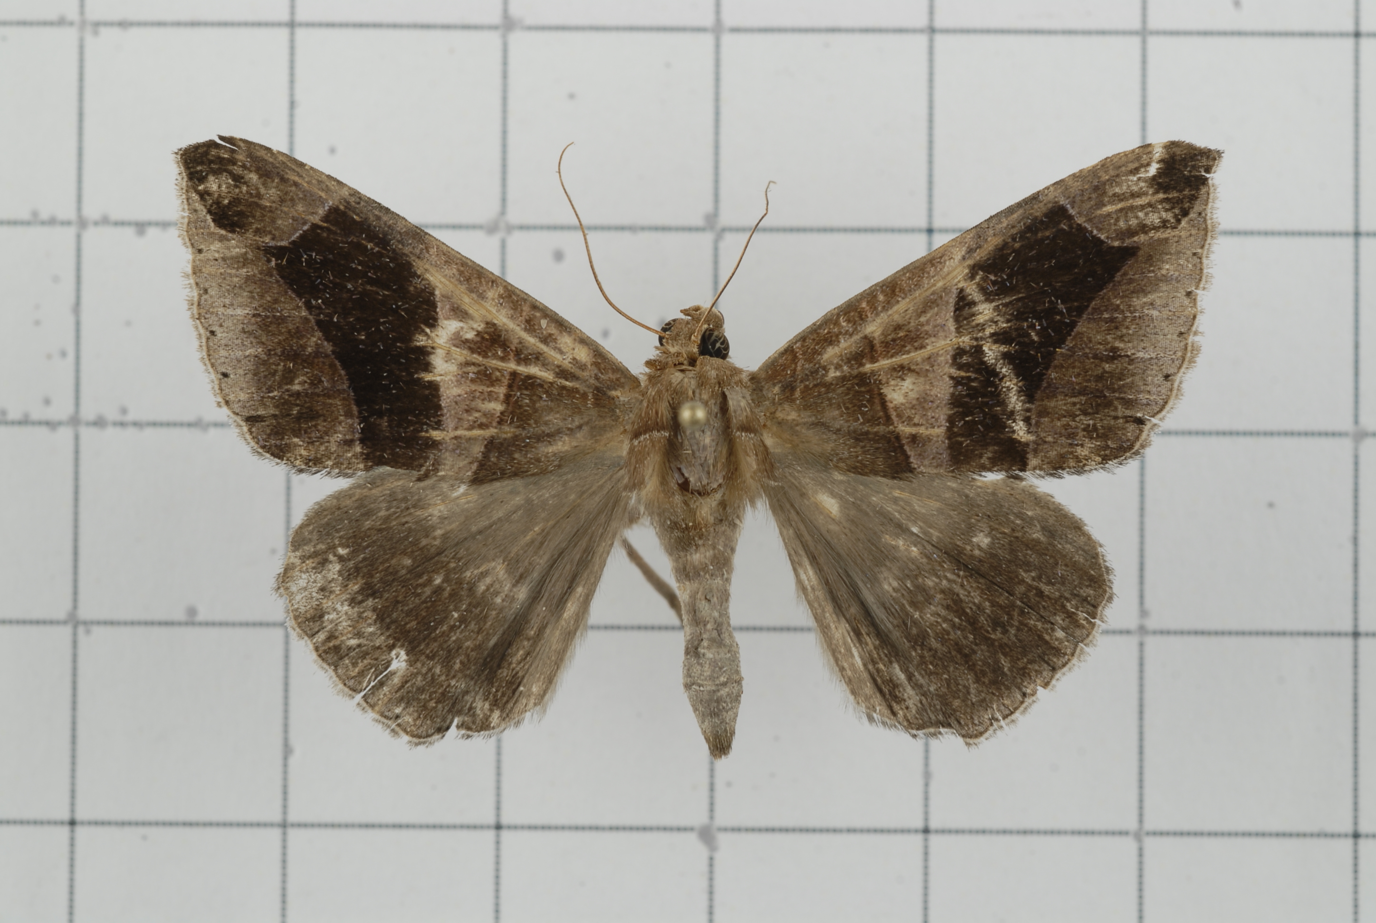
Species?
Bastilla acuta acuta
